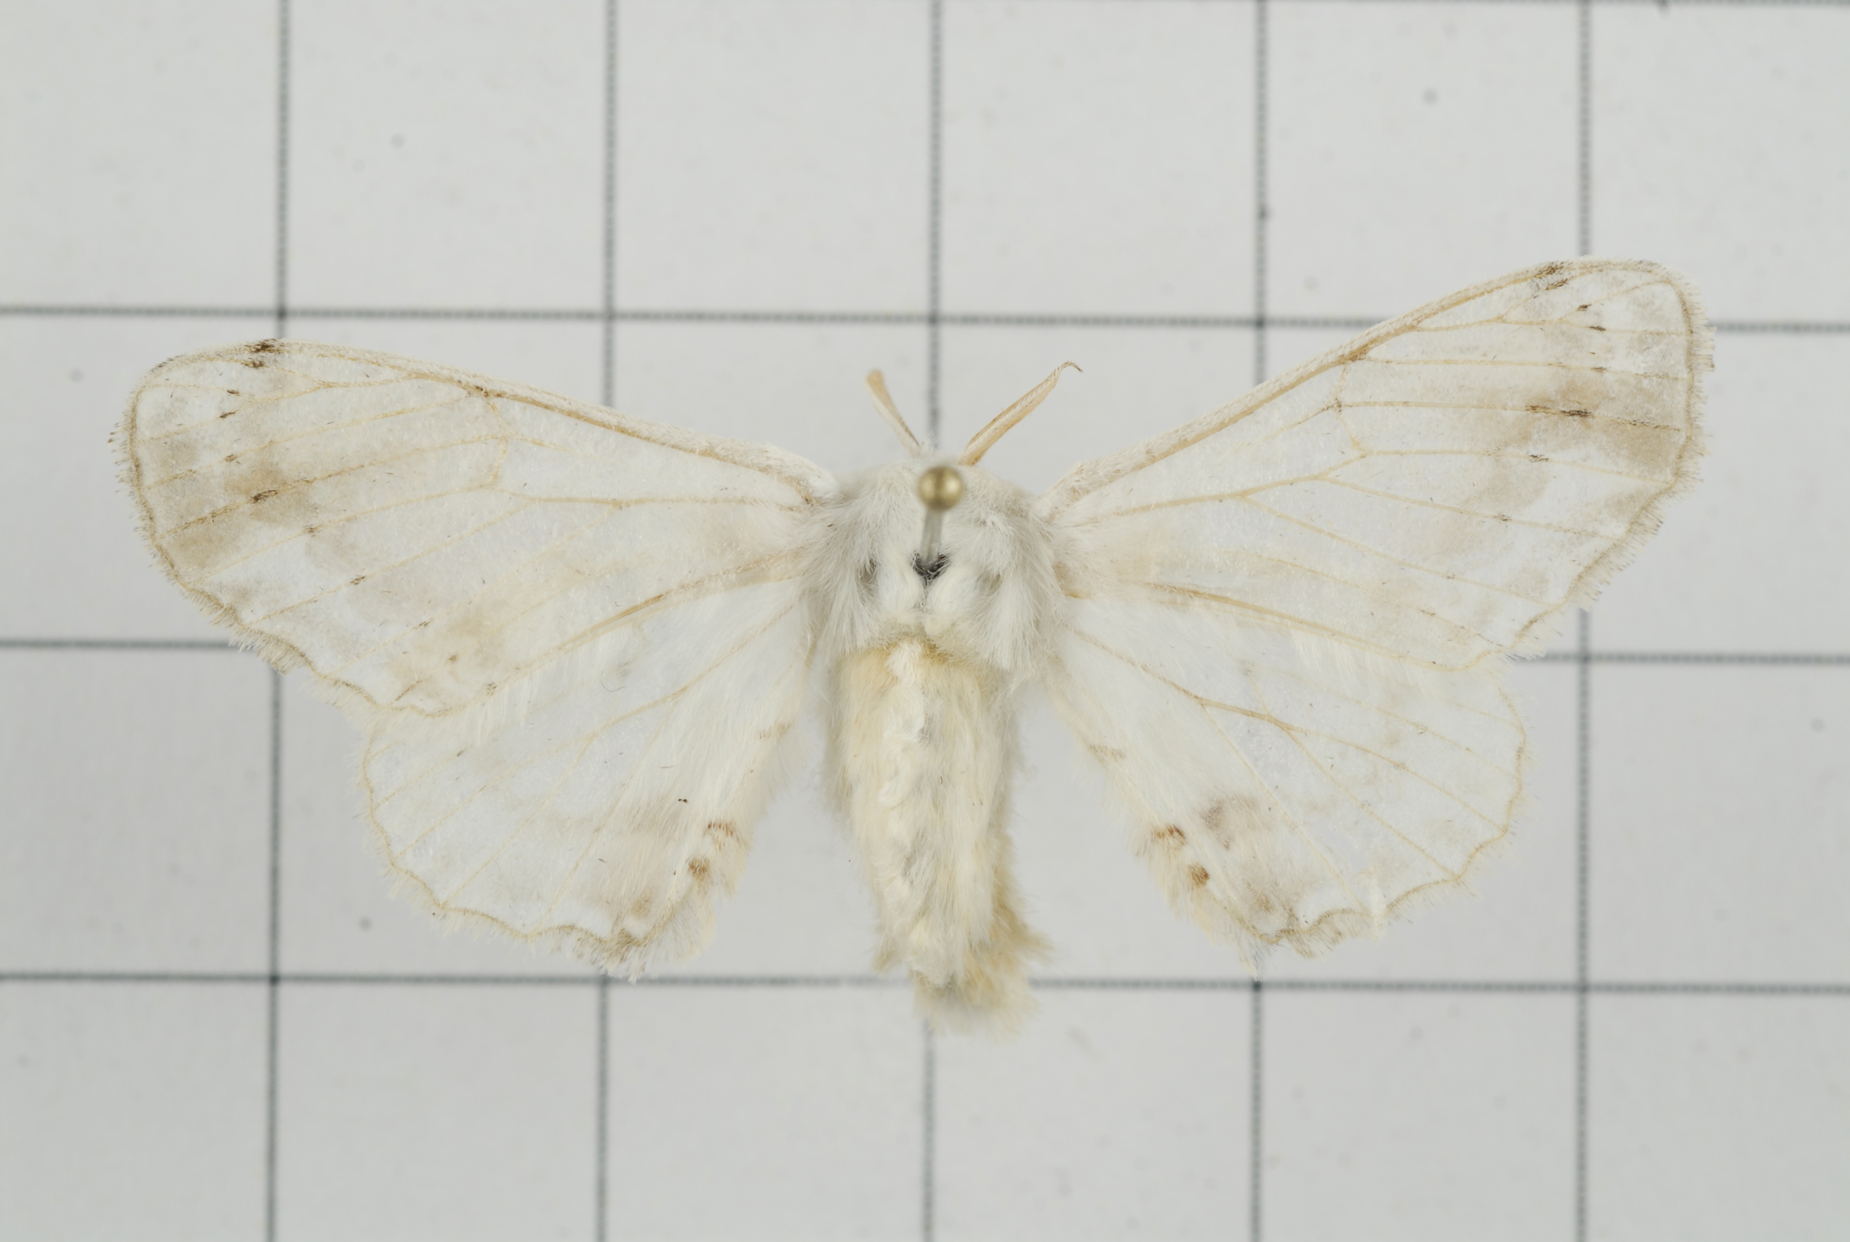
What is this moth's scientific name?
Ernolatia moorei
